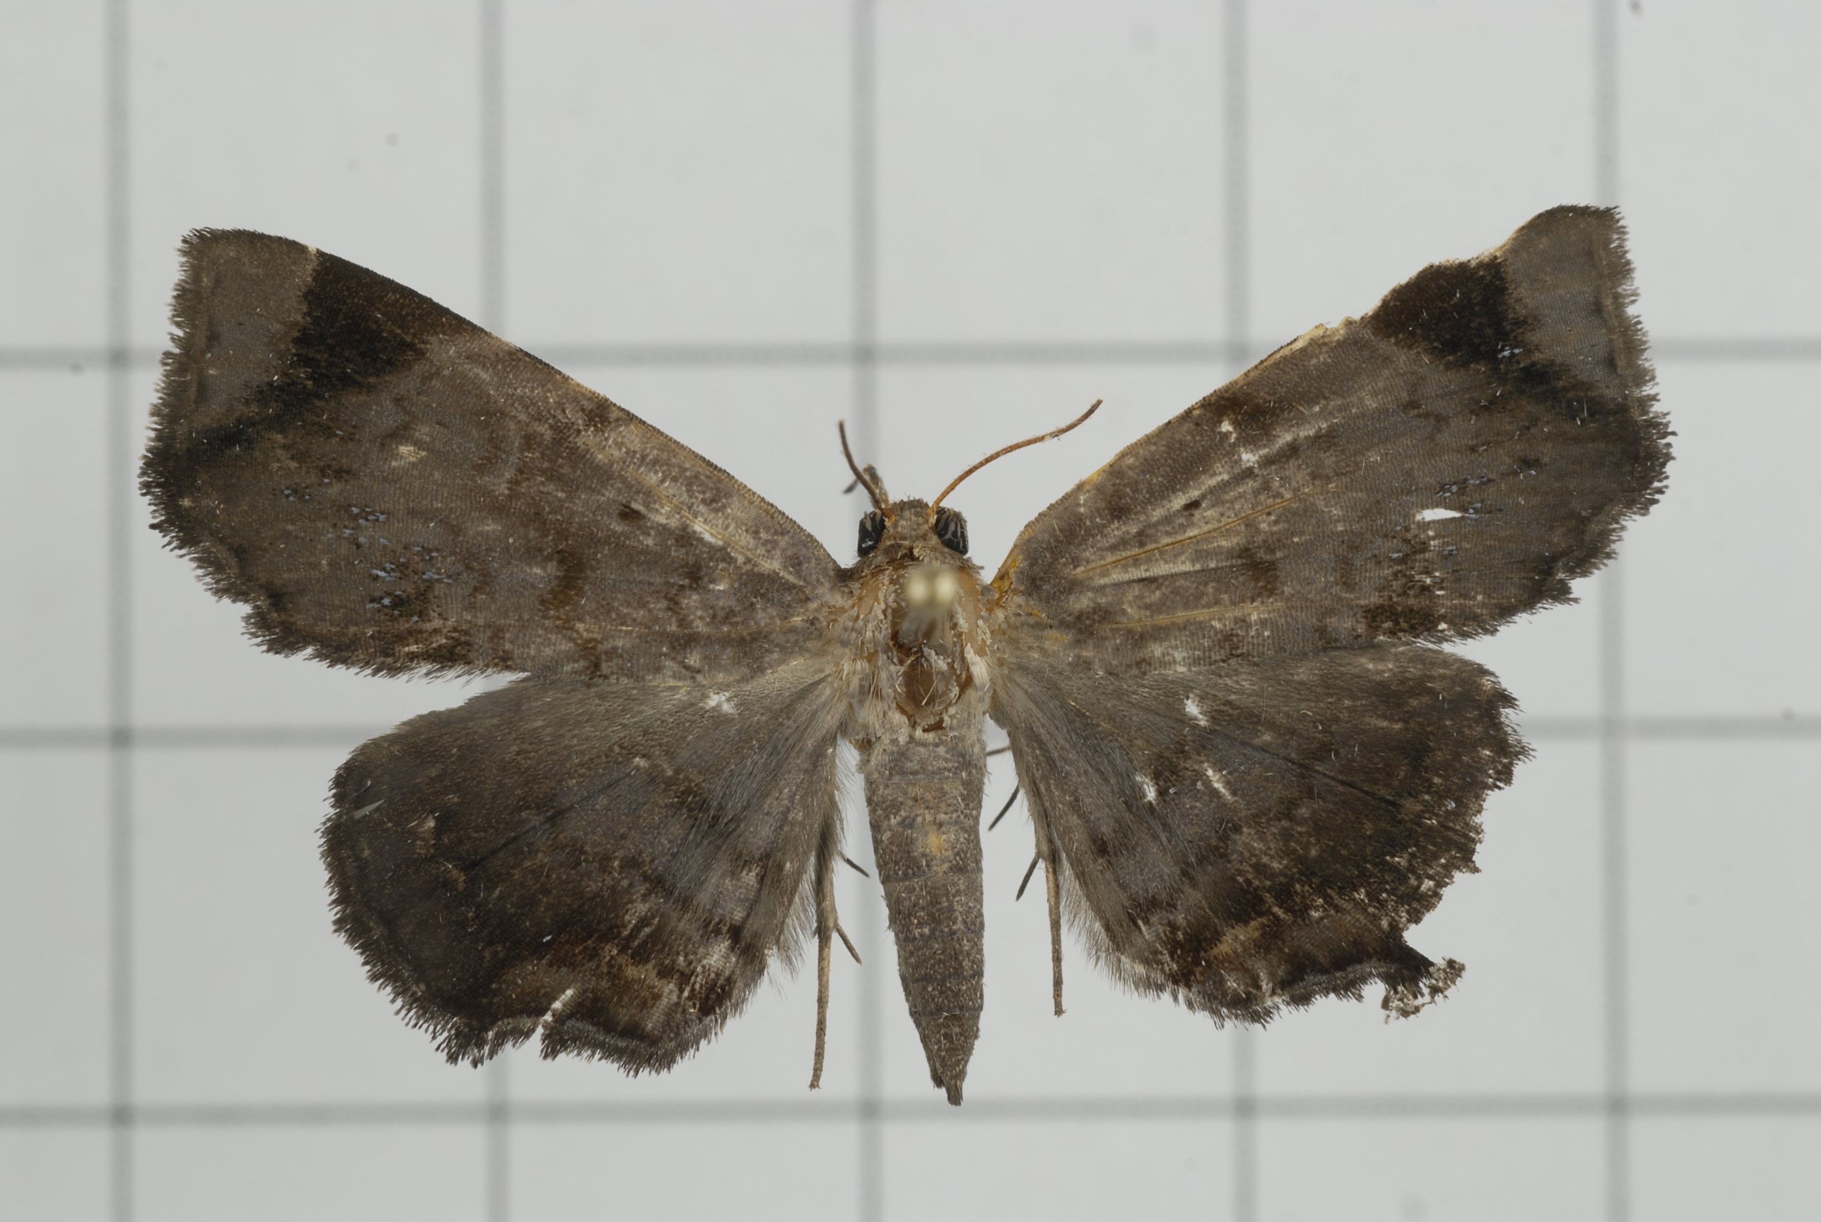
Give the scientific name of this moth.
Mecodina albodentata
